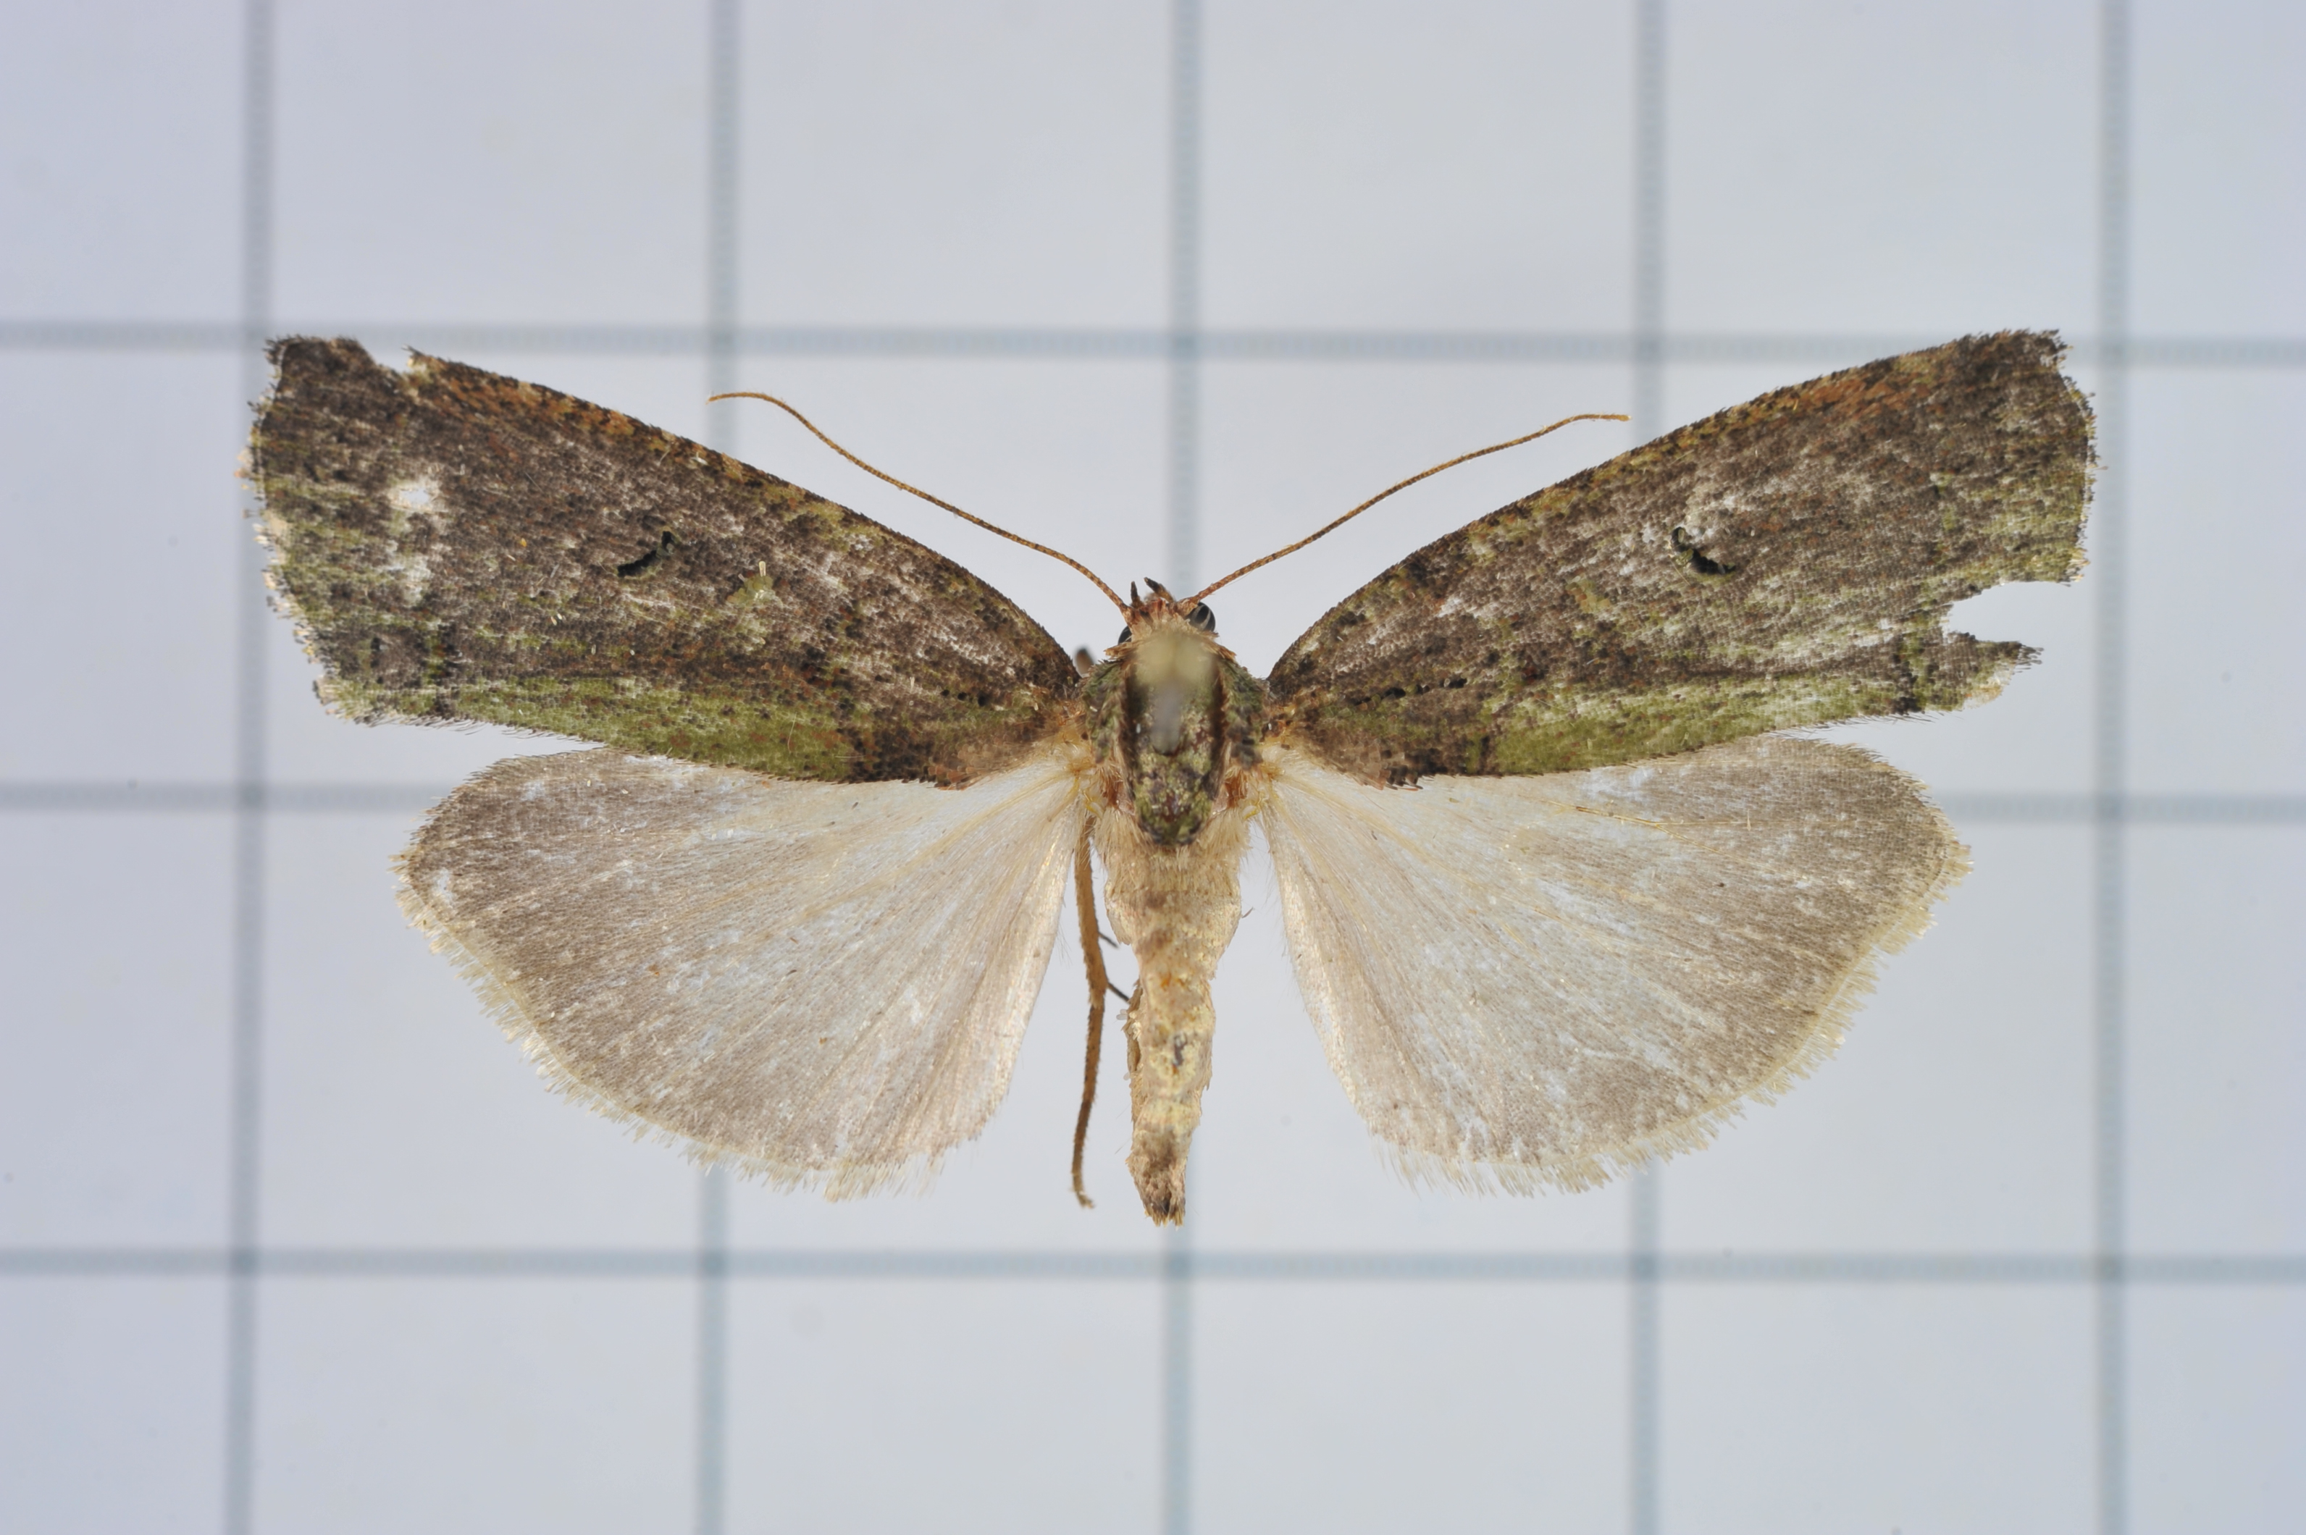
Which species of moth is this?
Kerala lentiginosa
